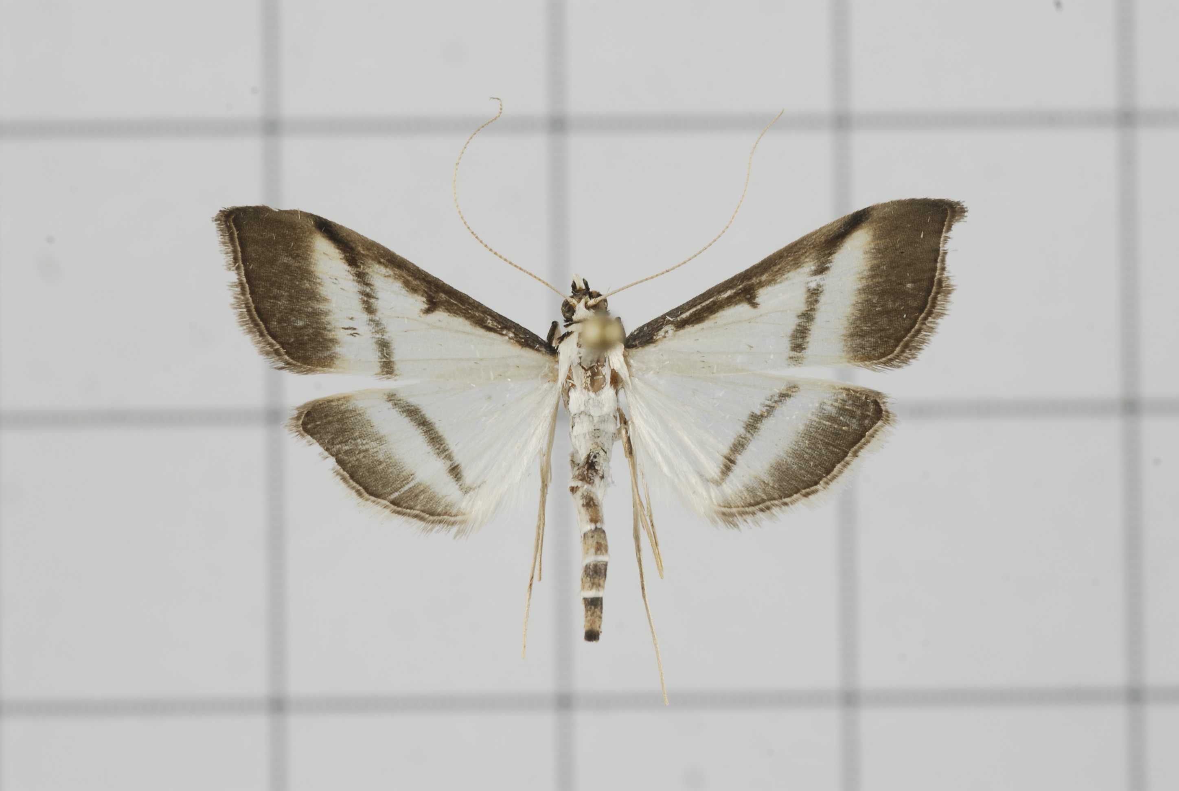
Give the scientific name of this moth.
Bradina diagonalis
